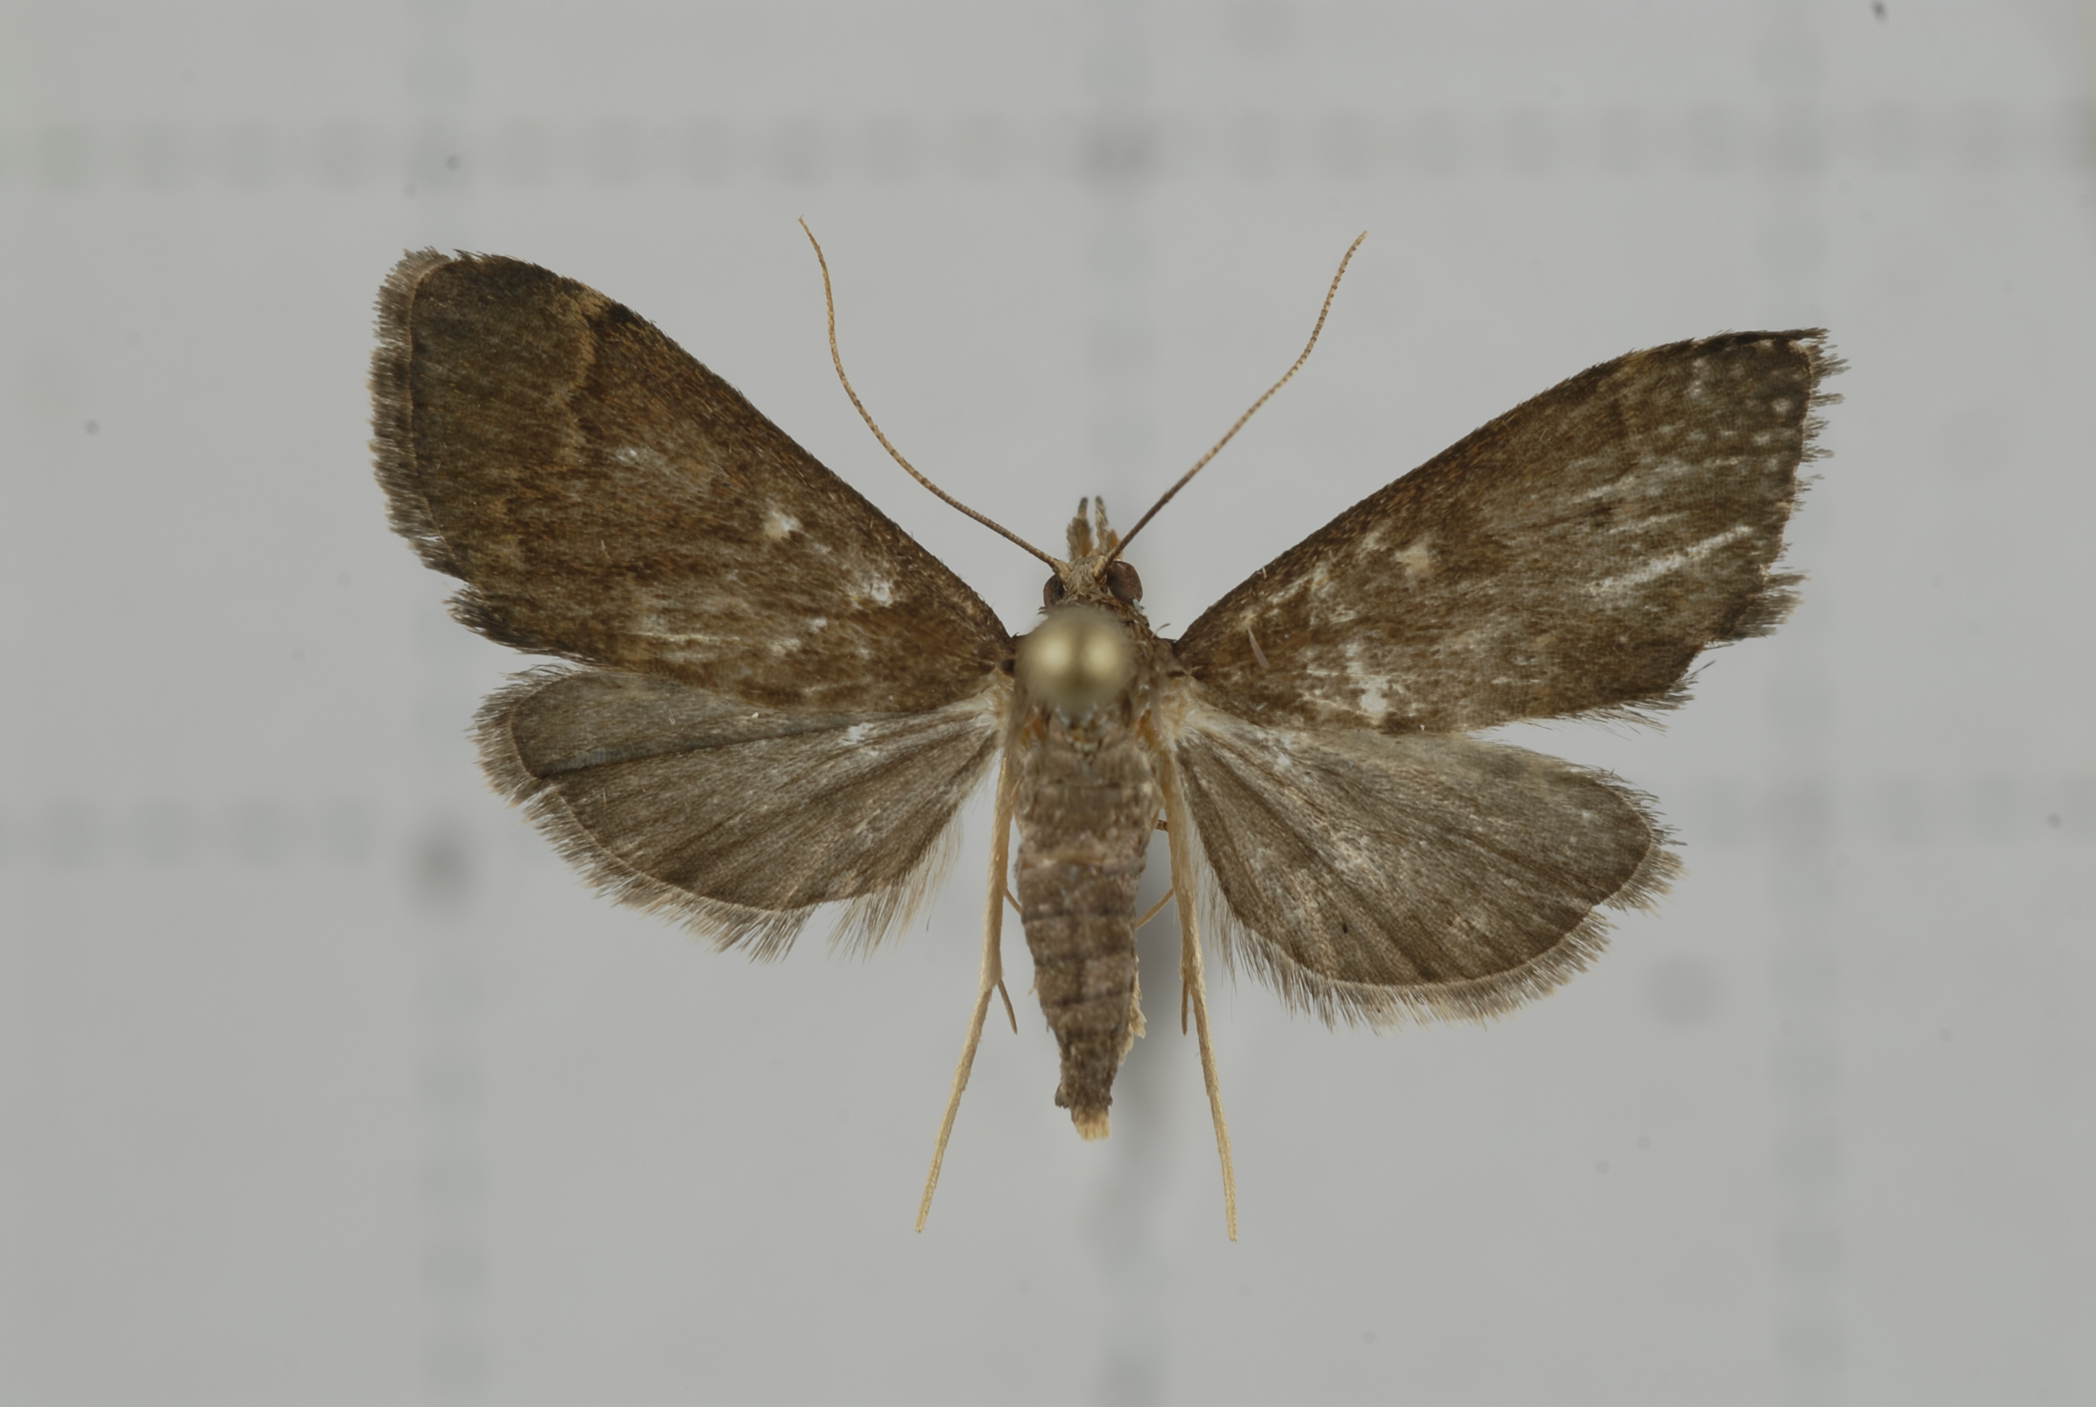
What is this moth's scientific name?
Camptomastix hisbonalis
